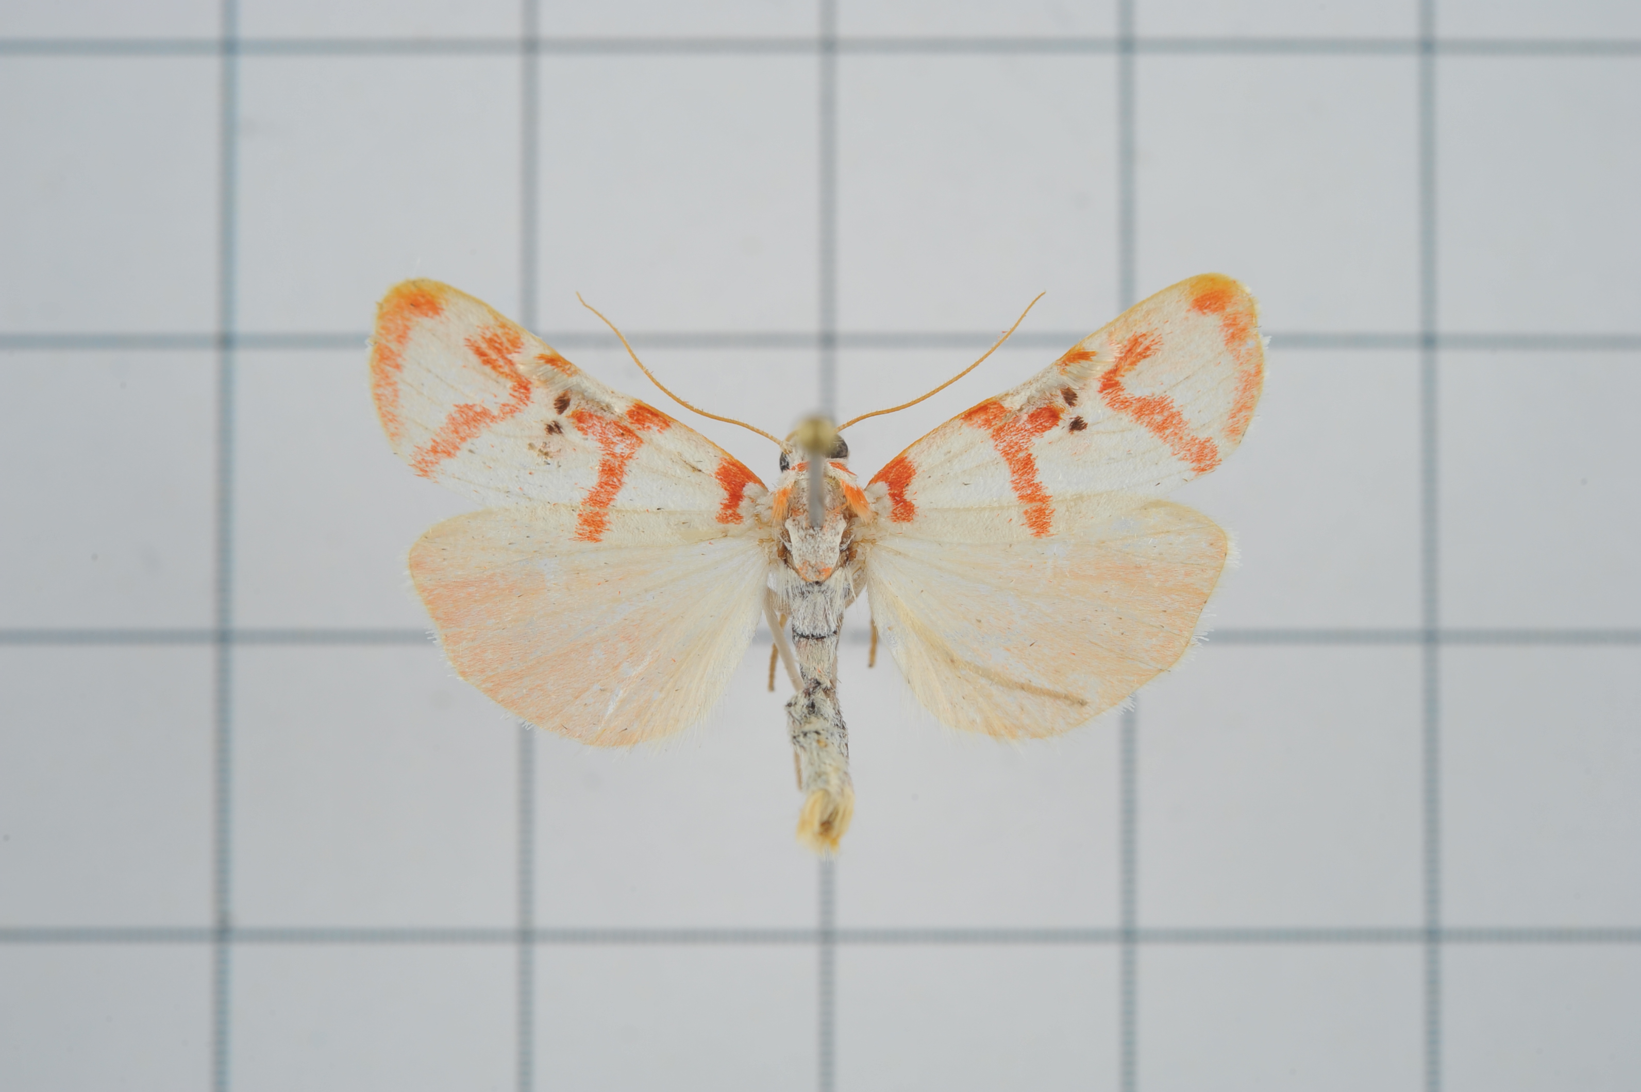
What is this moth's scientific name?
Cyana hamata hamata
